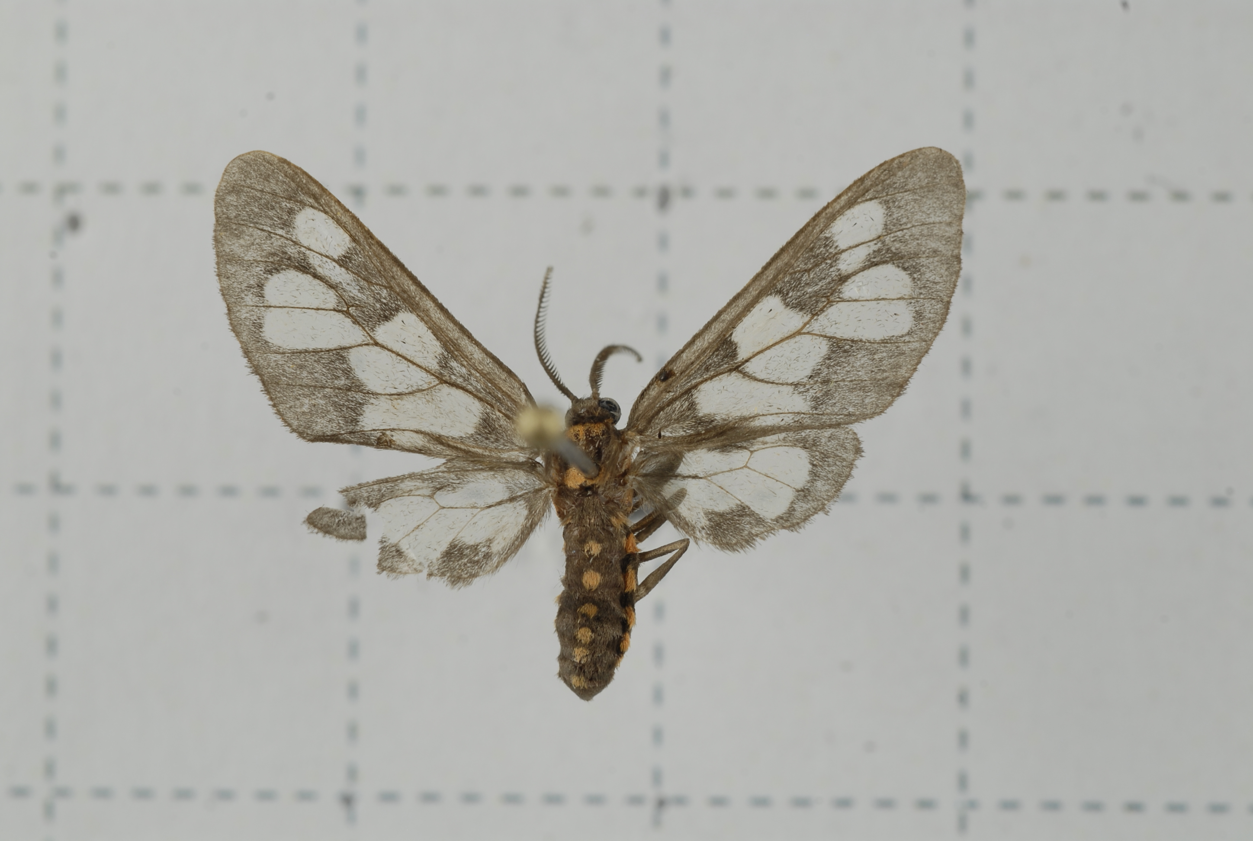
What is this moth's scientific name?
Eressa confinis finitima
